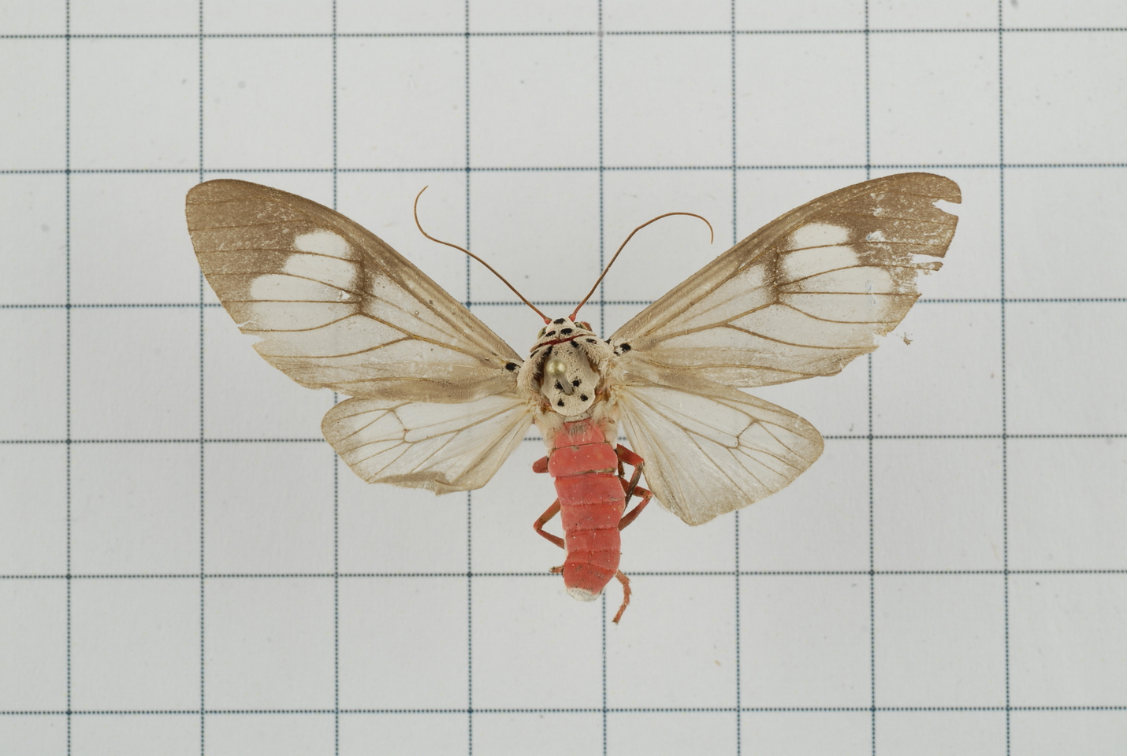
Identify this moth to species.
Amerila astreus
